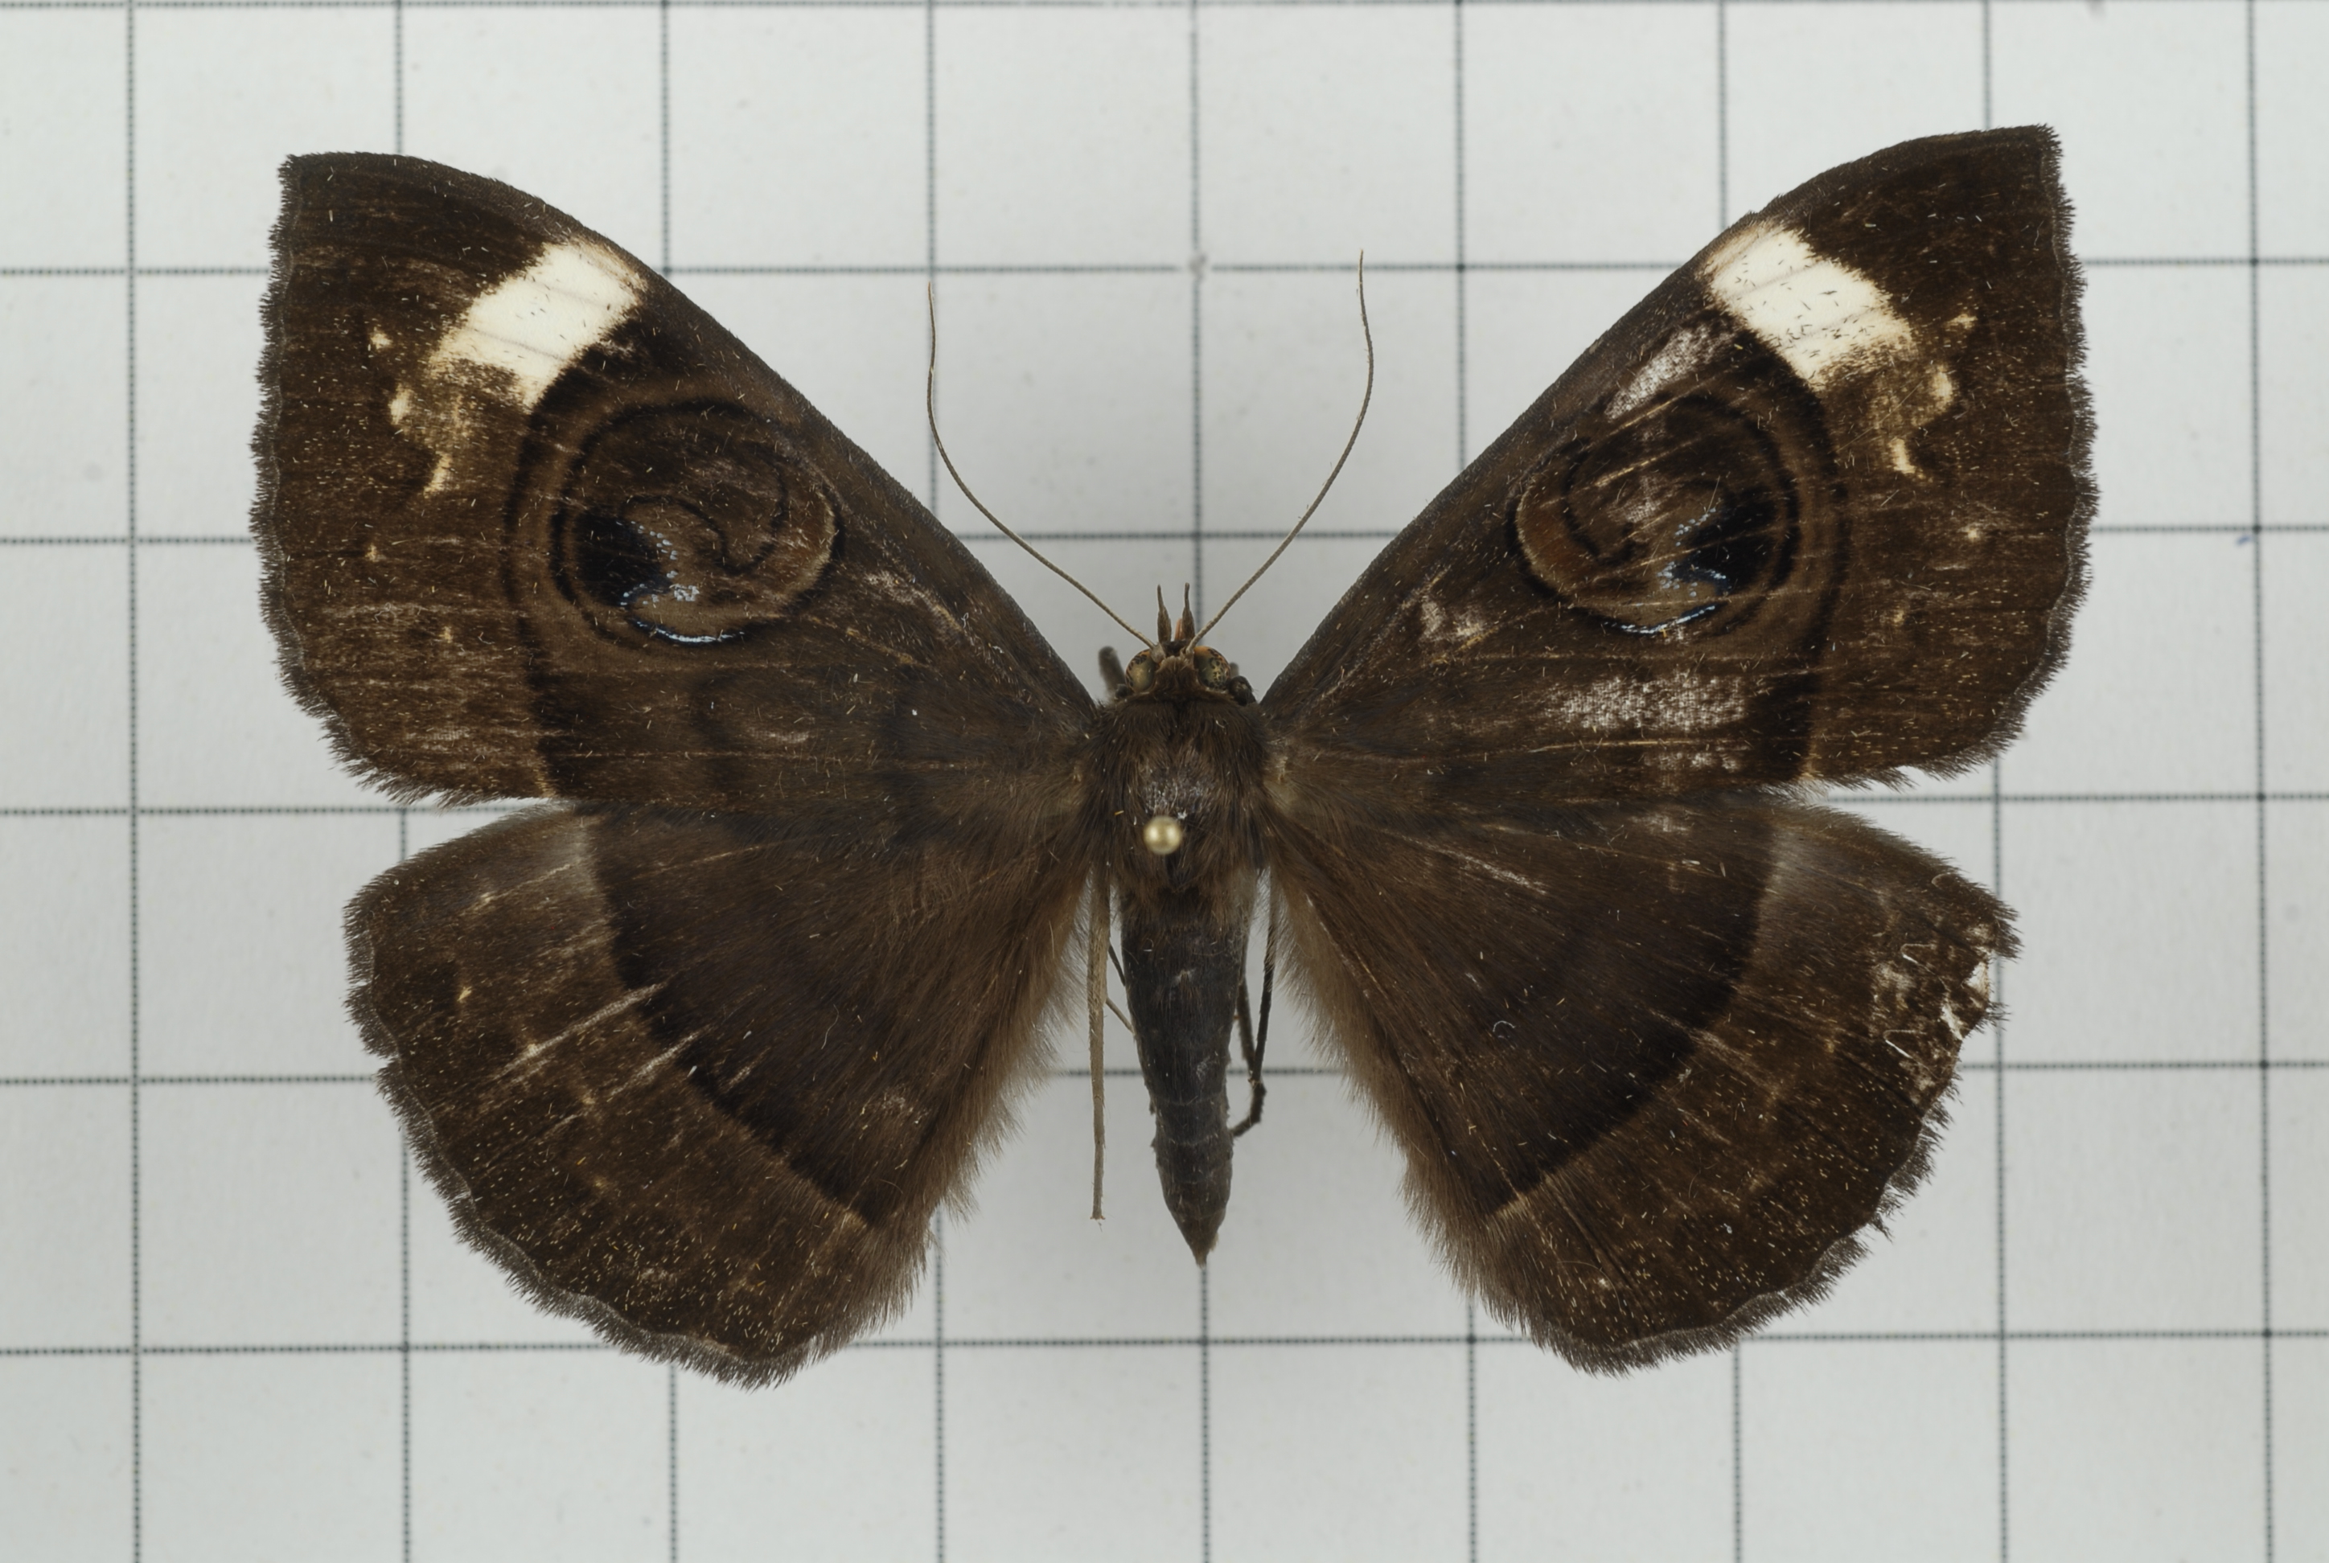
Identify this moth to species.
Erebus gemmans
